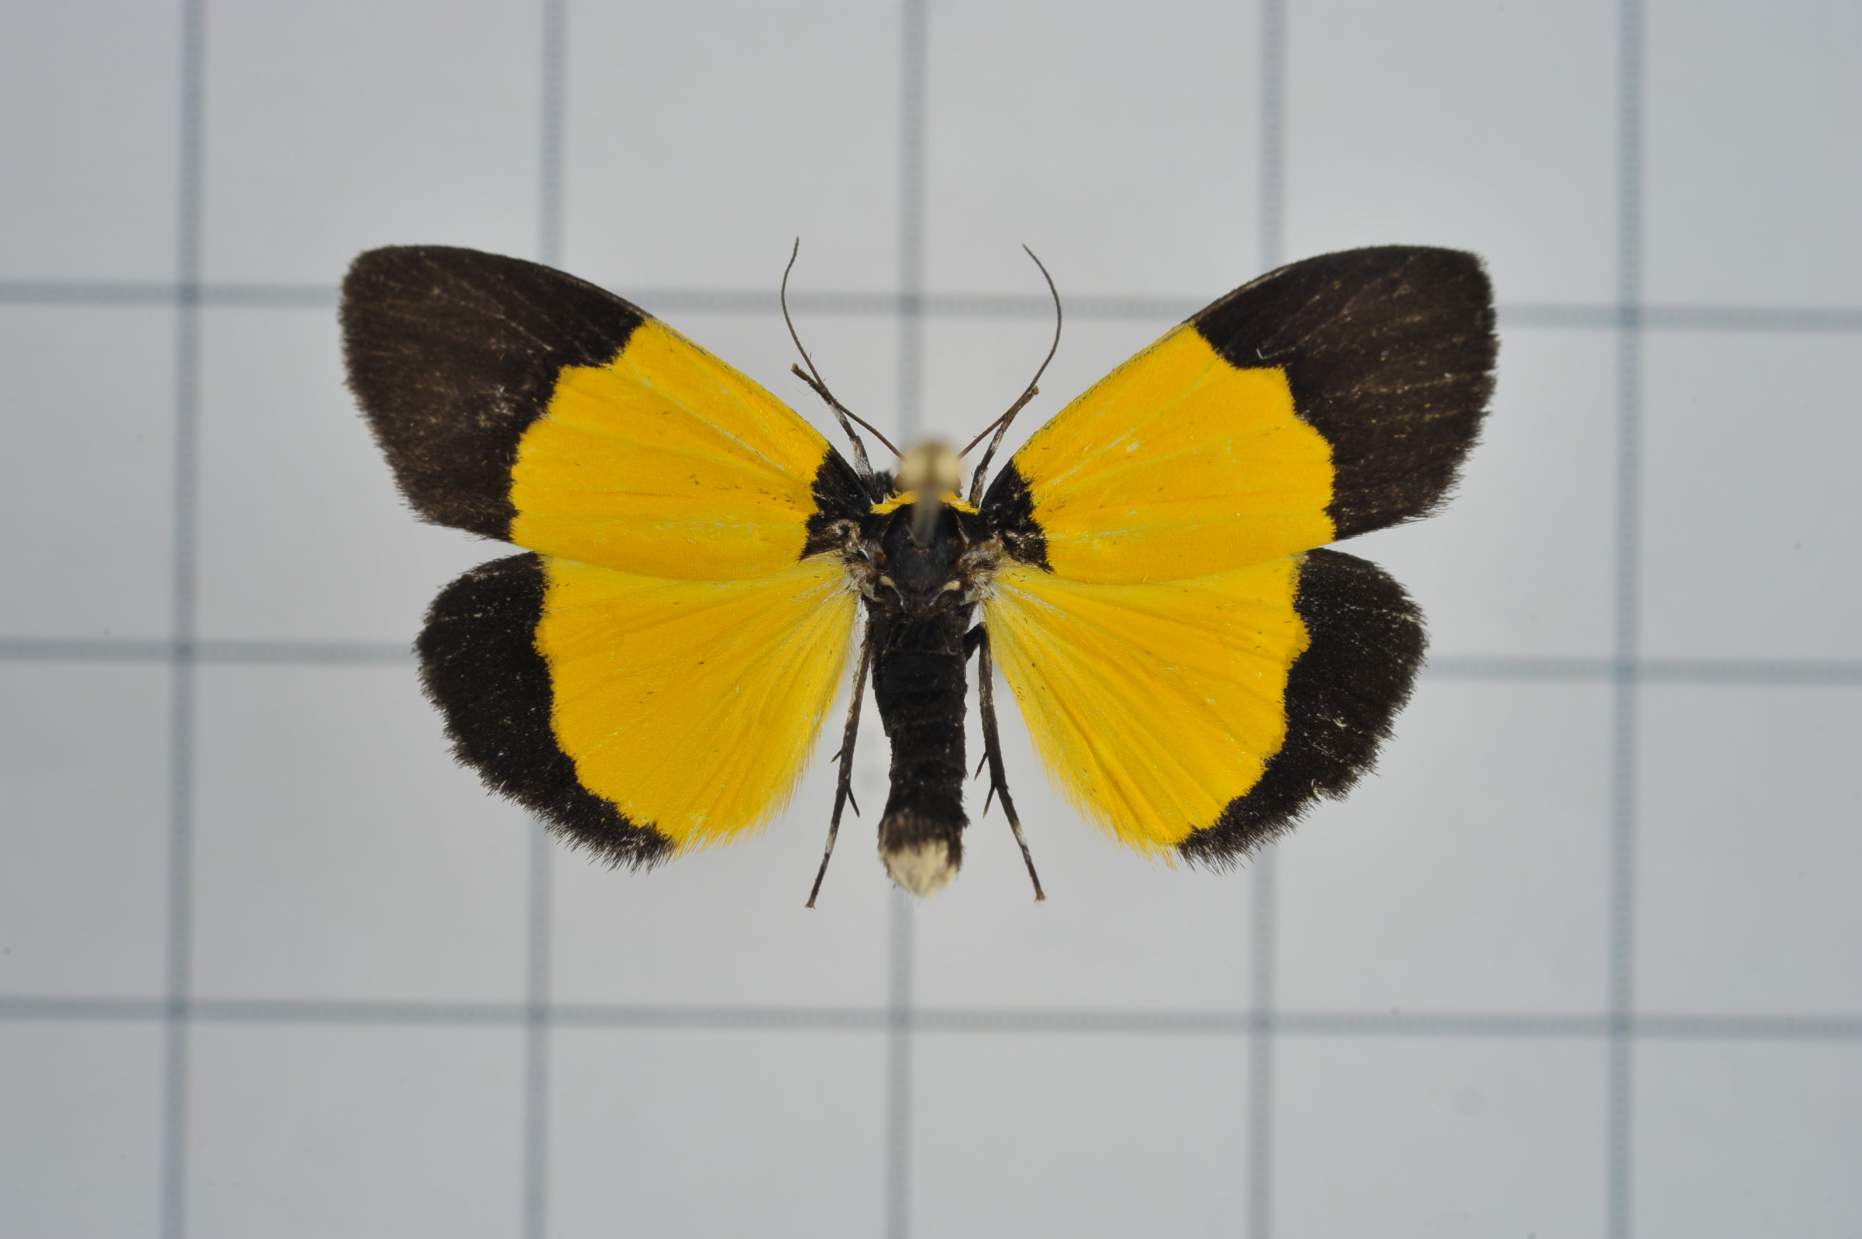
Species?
Scaptesyle bicolor integra
